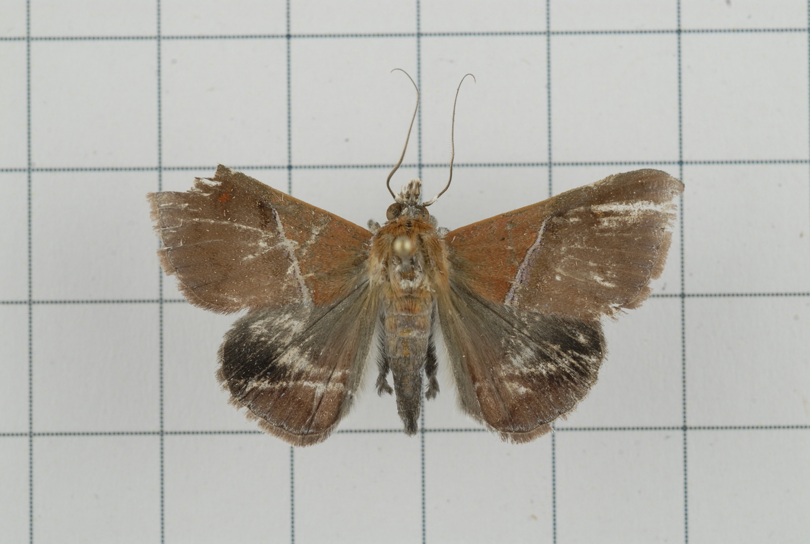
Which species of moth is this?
Sympis rufibasis
